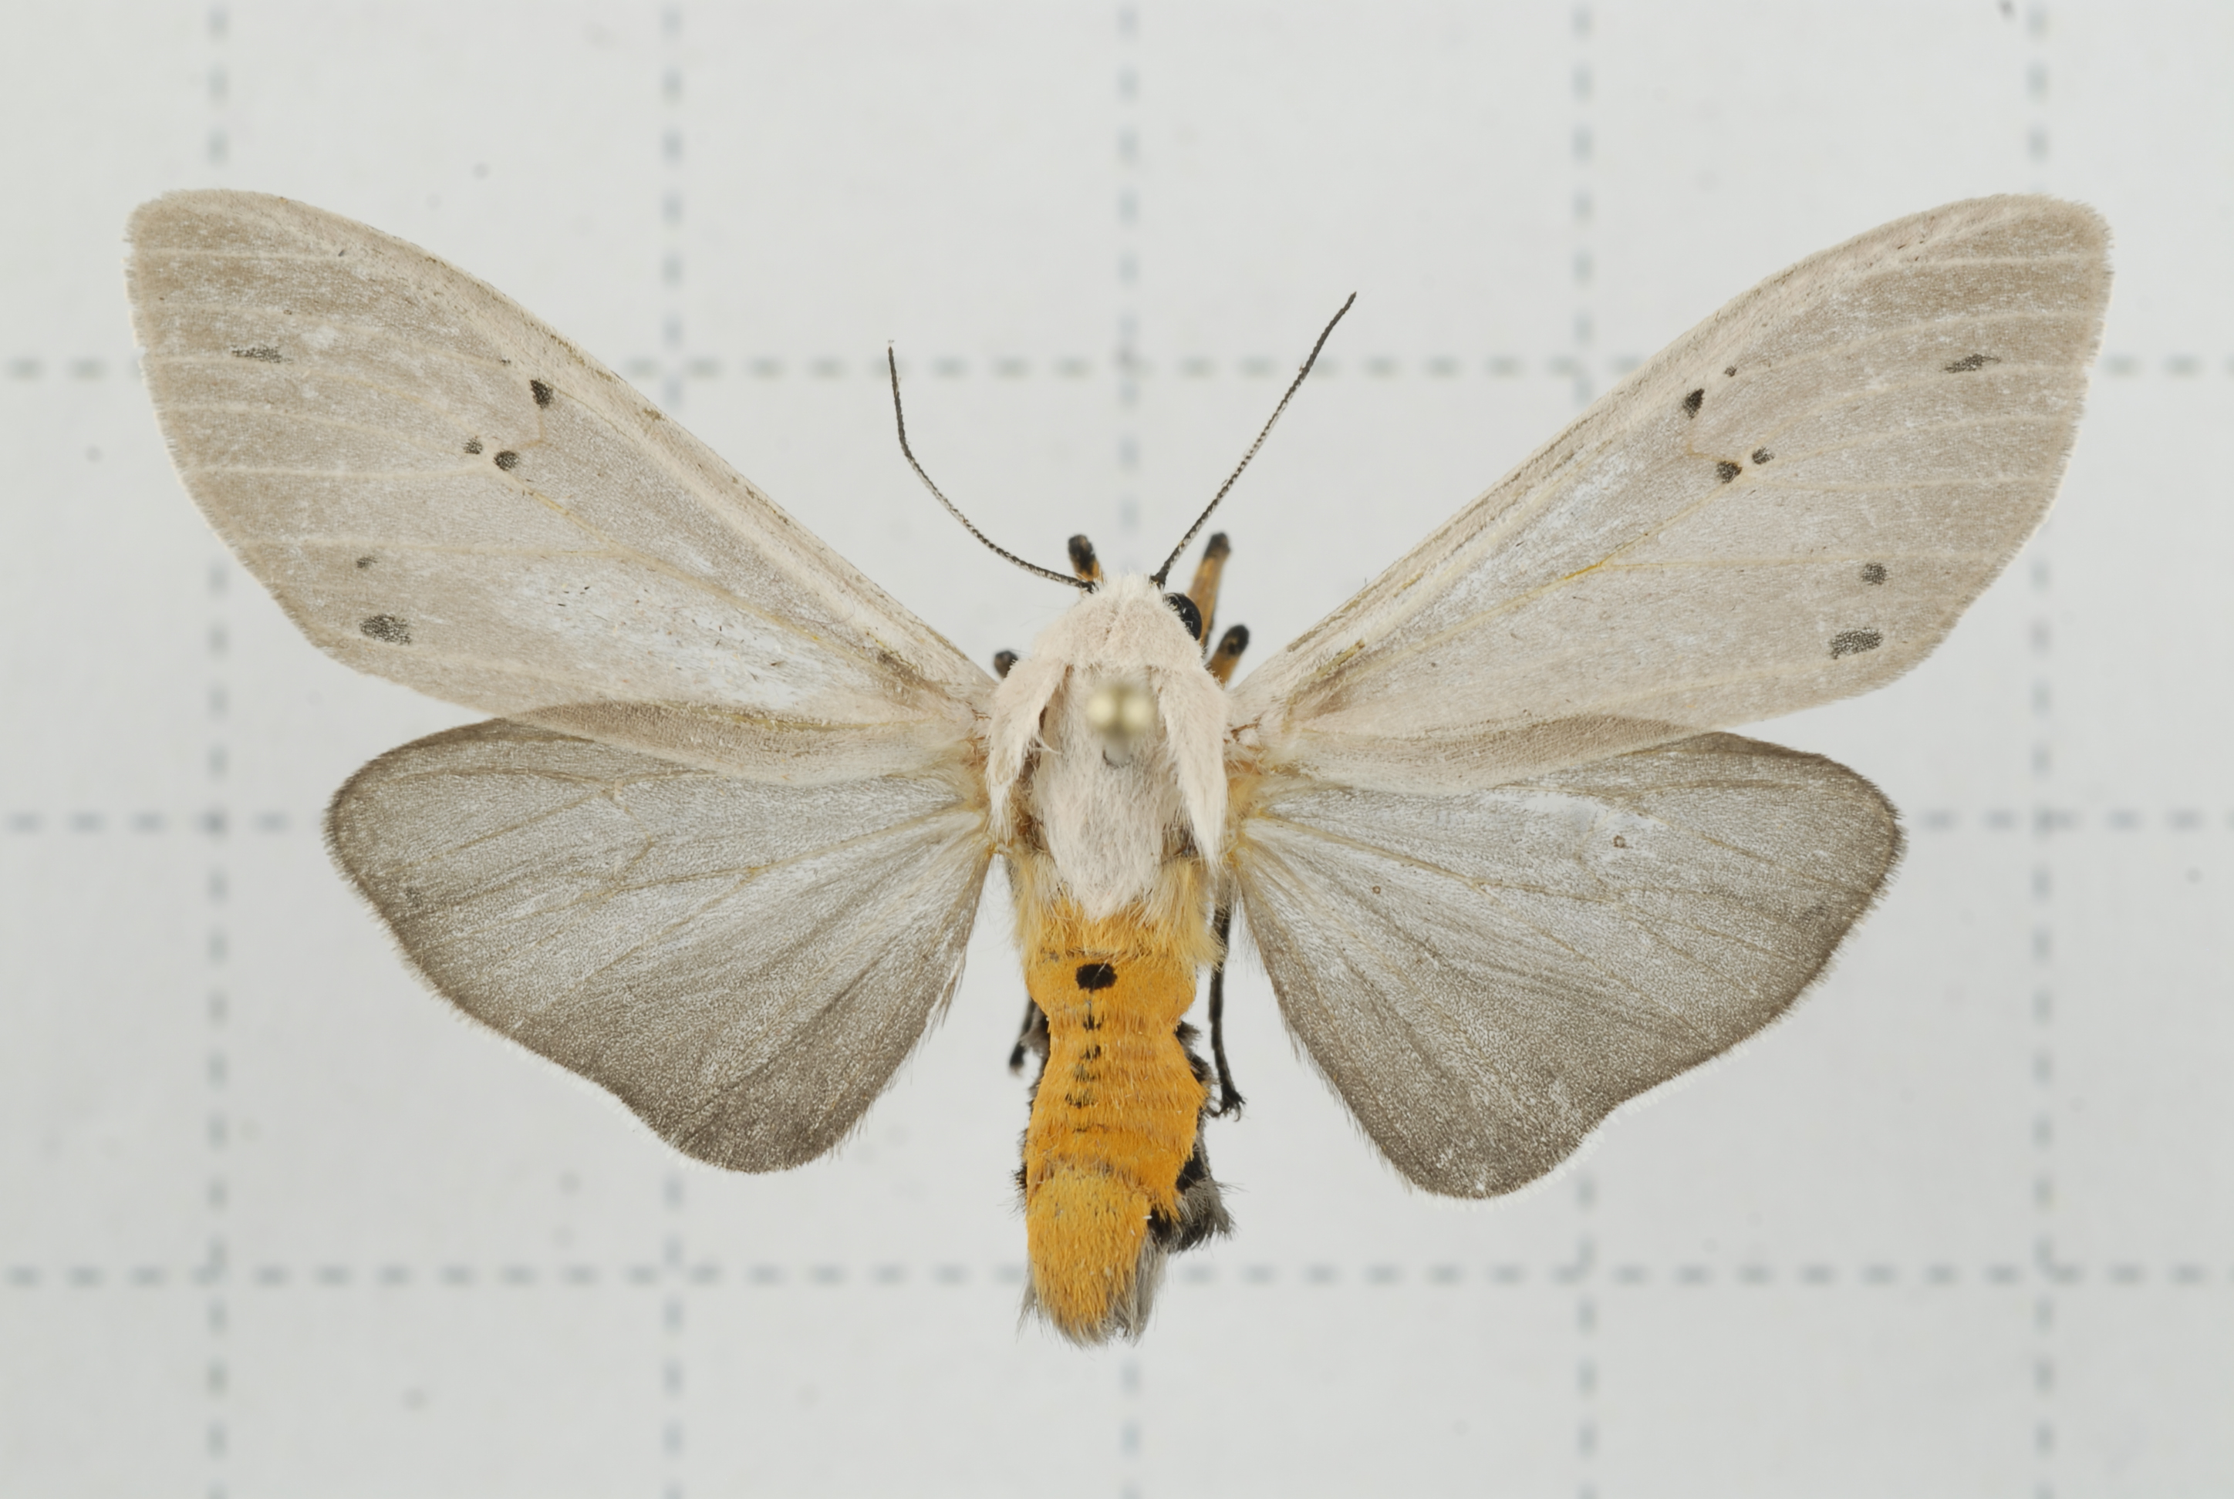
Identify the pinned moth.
Creatonotos transiens koni
